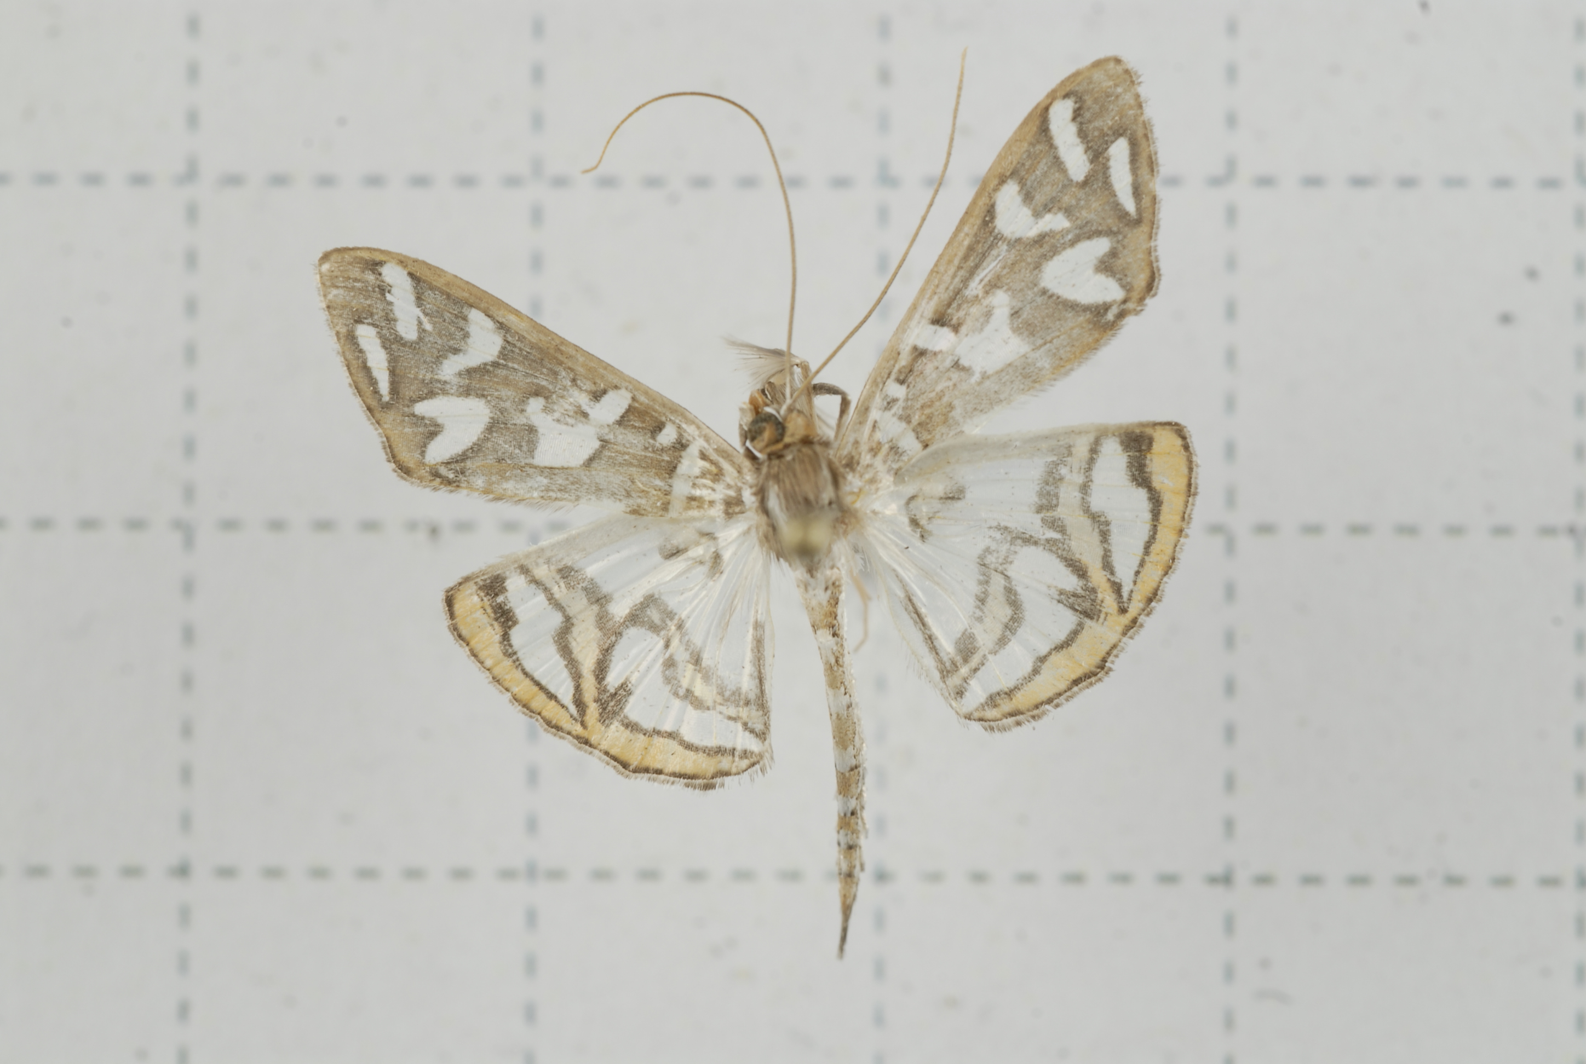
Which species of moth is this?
Nausinoe perspectata
